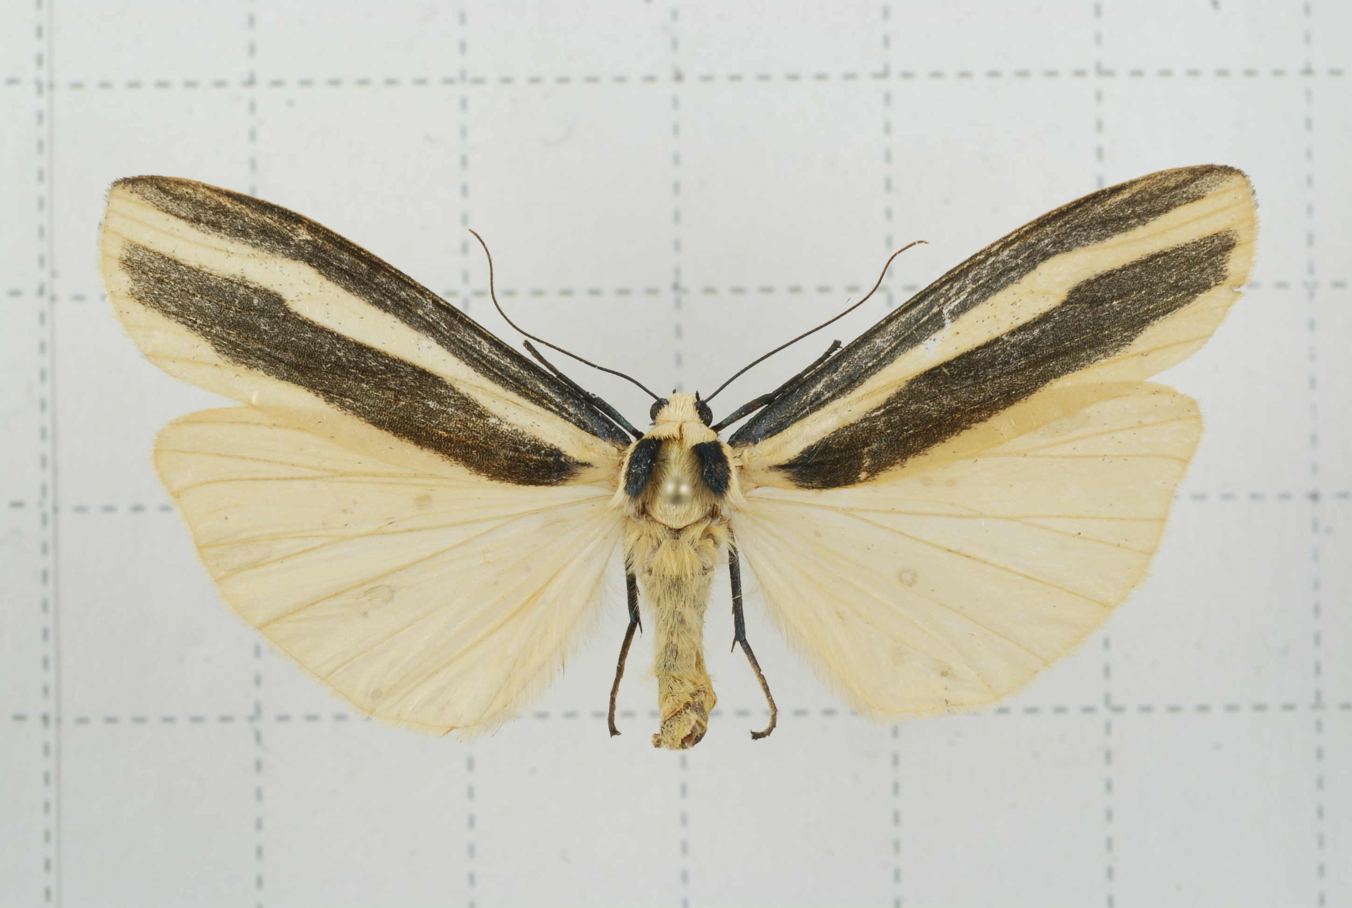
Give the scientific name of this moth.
Chrysorabdia vilemani
